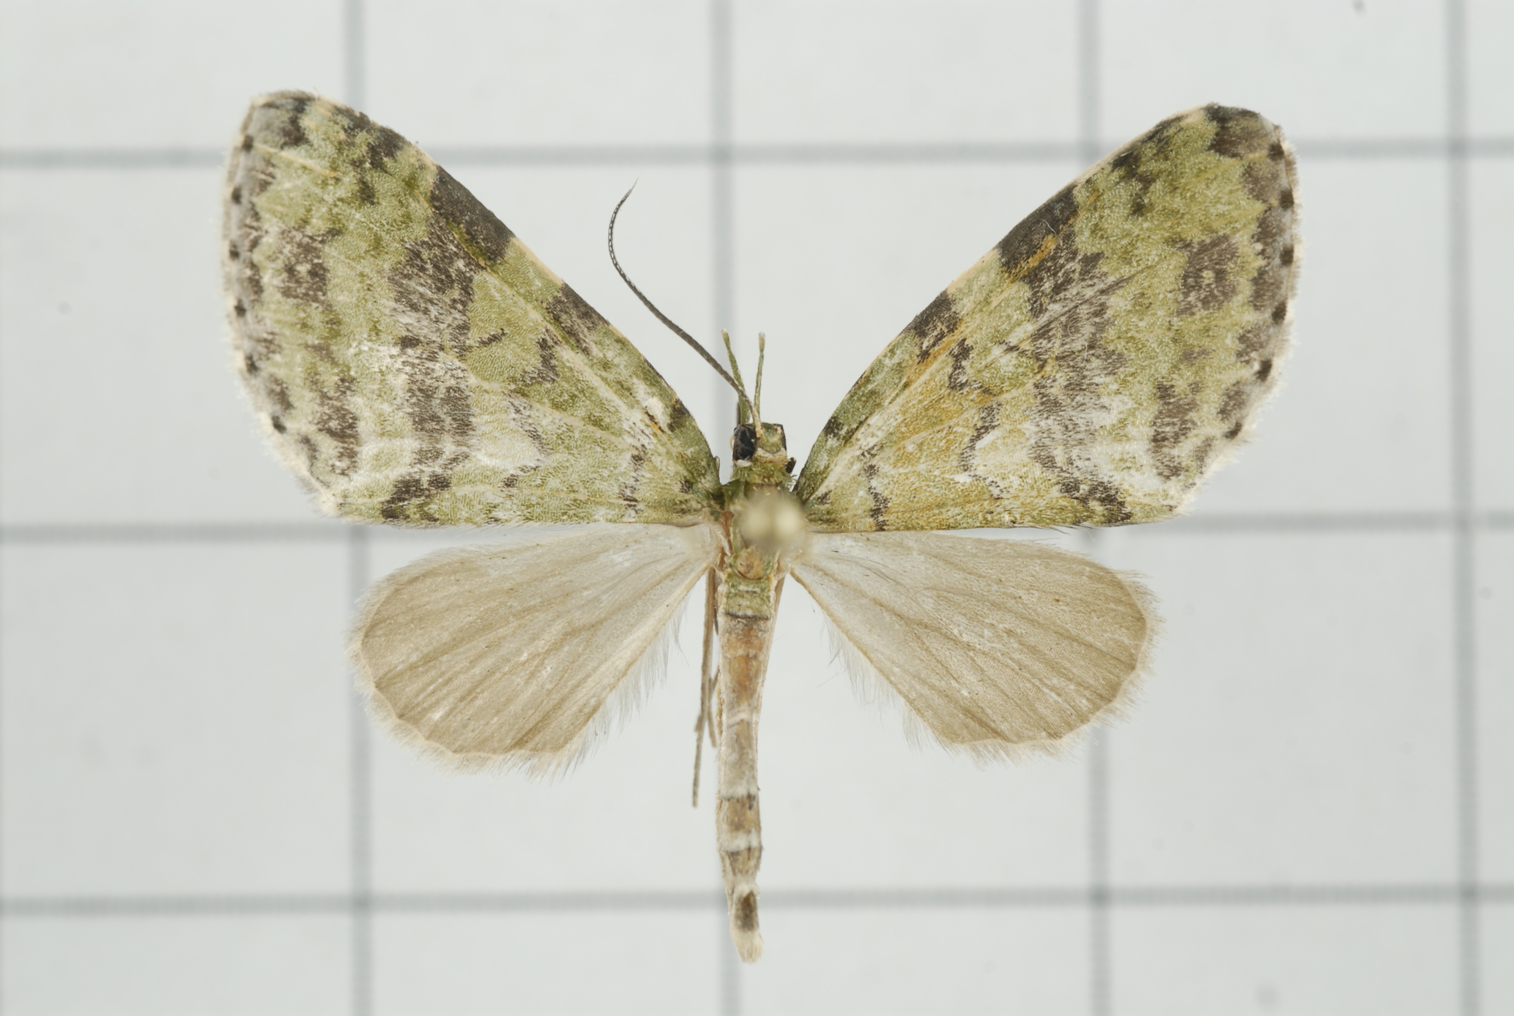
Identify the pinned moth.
Hypocometa clauda
